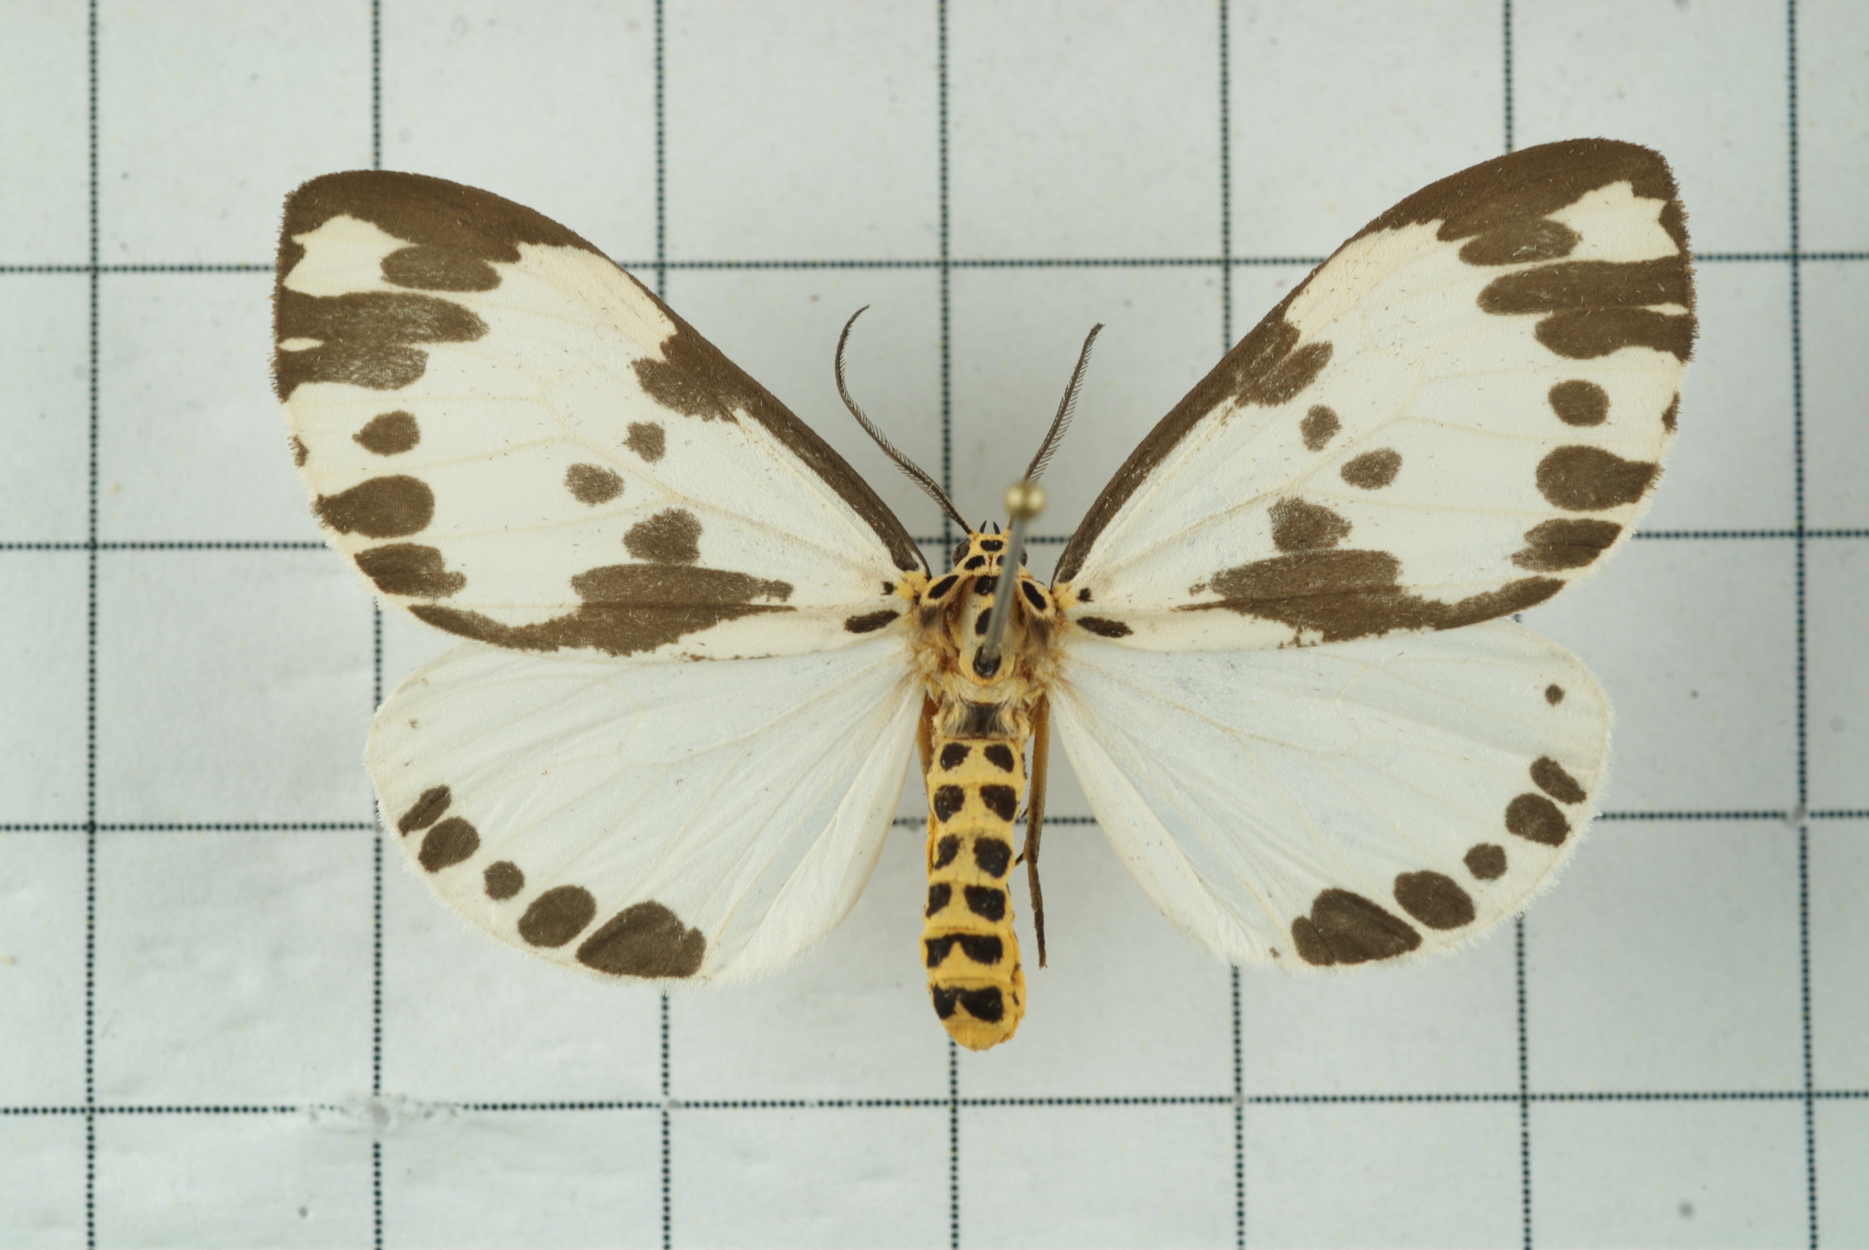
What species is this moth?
Nyctemera carissima formosana
